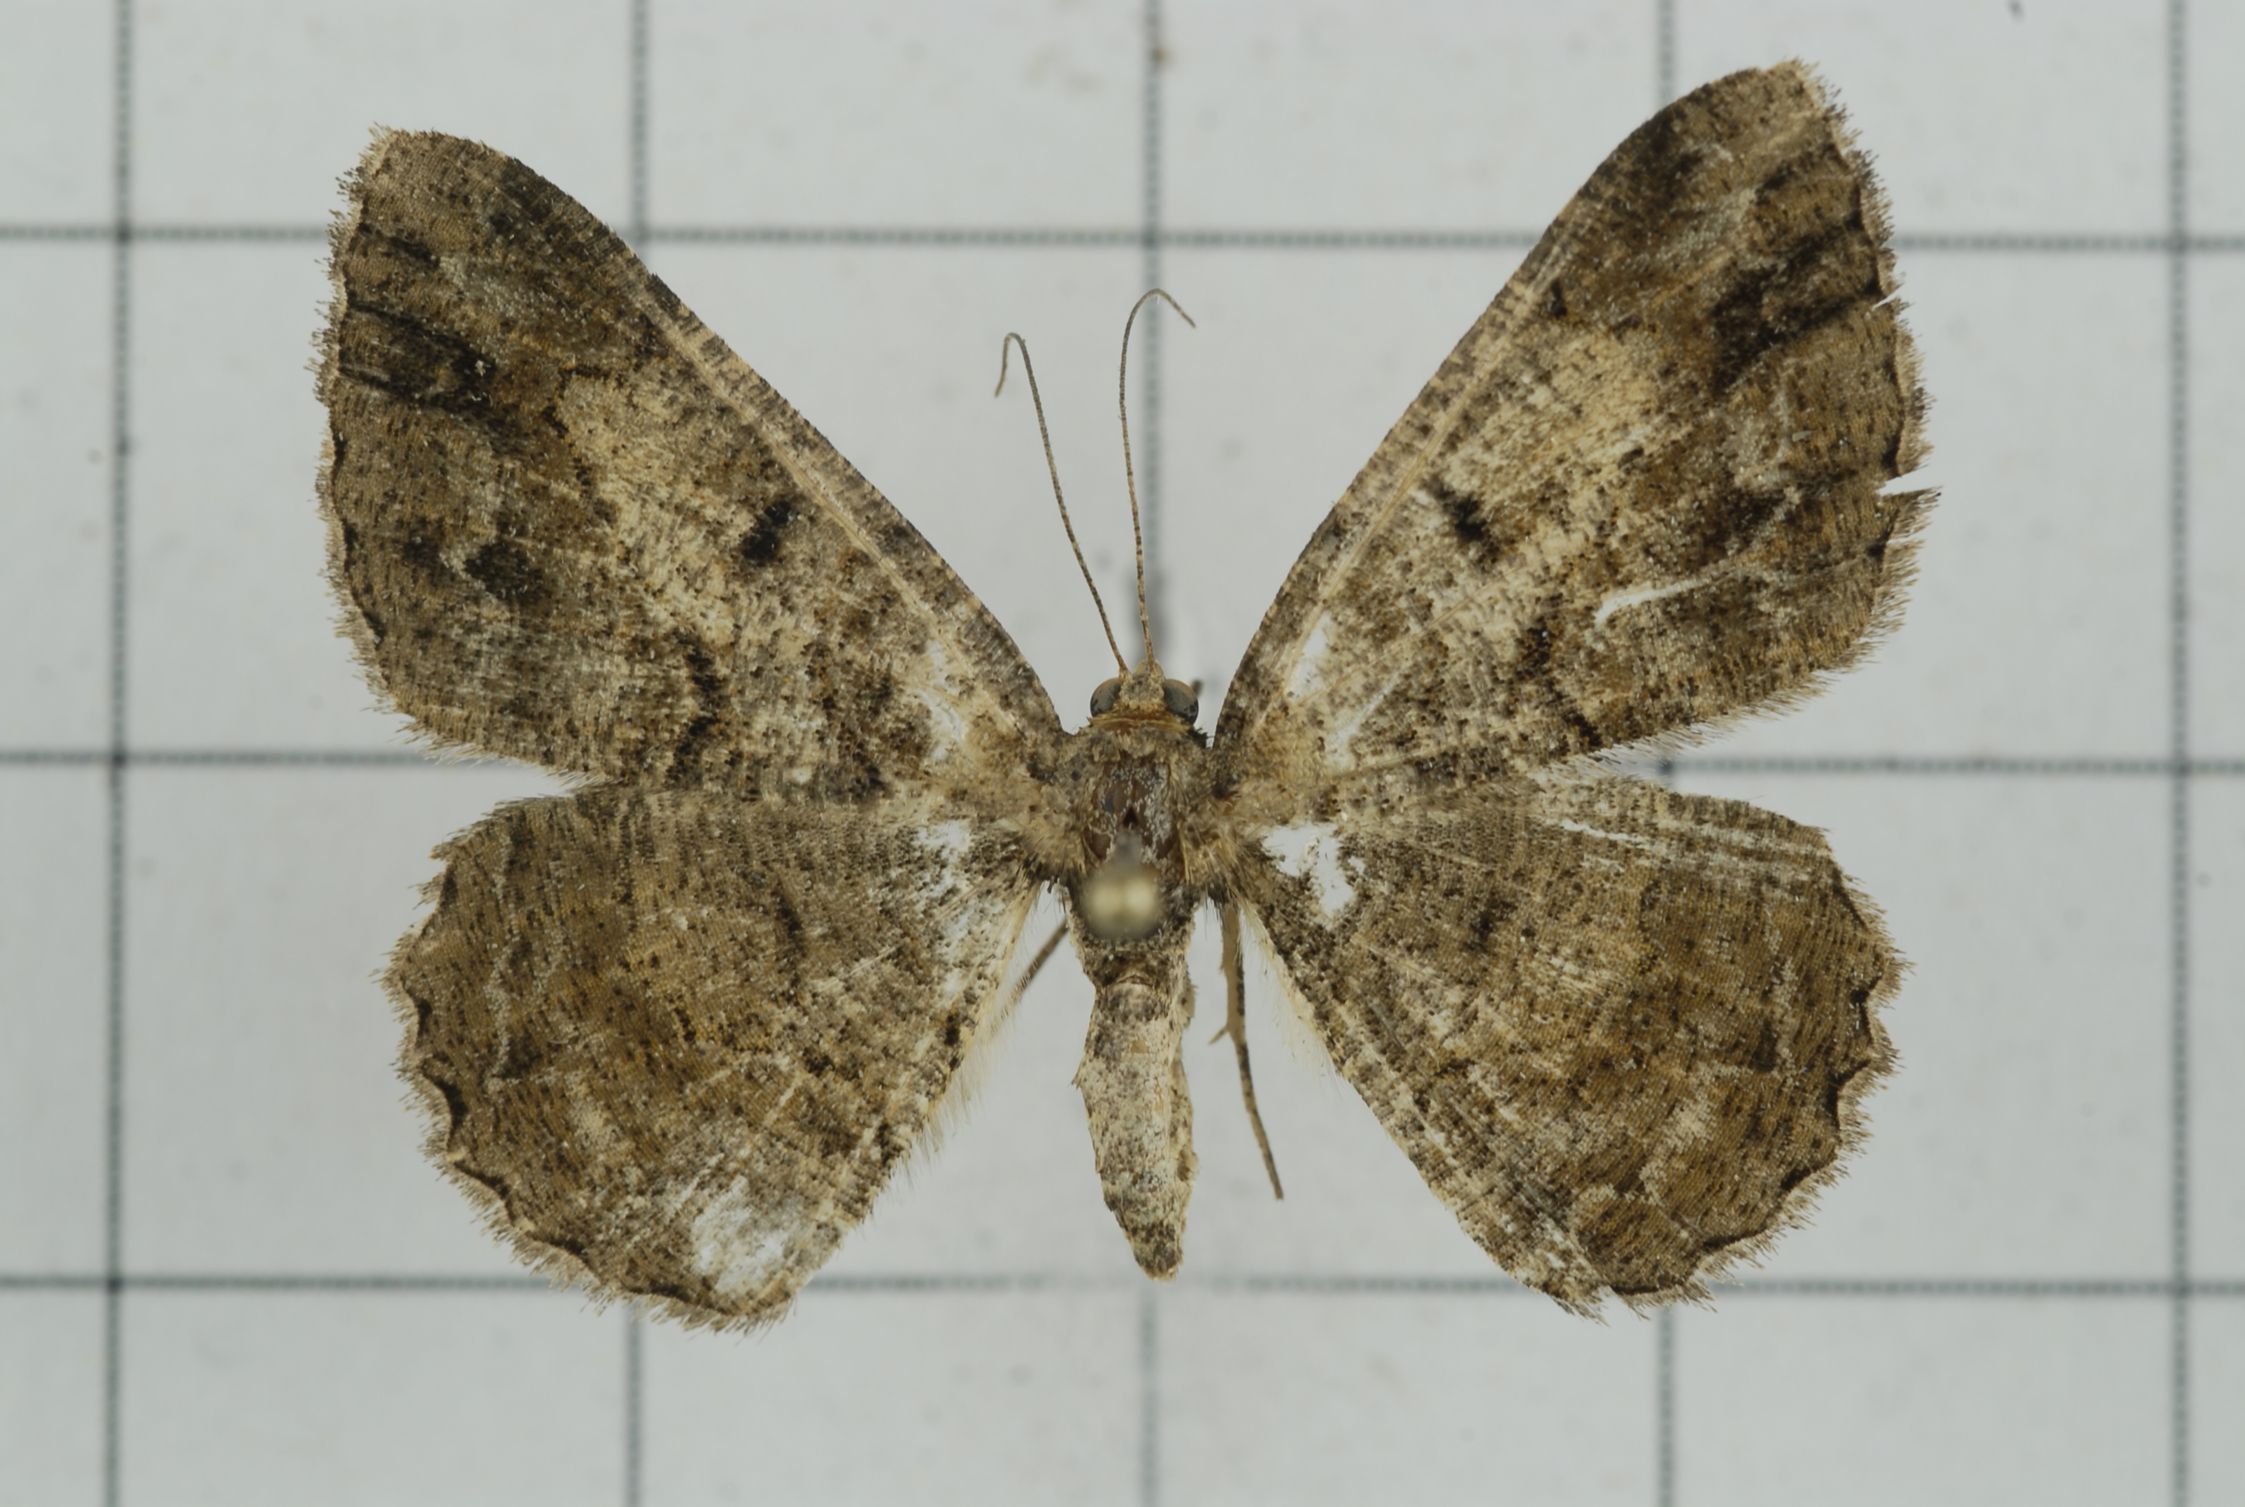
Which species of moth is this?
Psilalcis pulveraria
